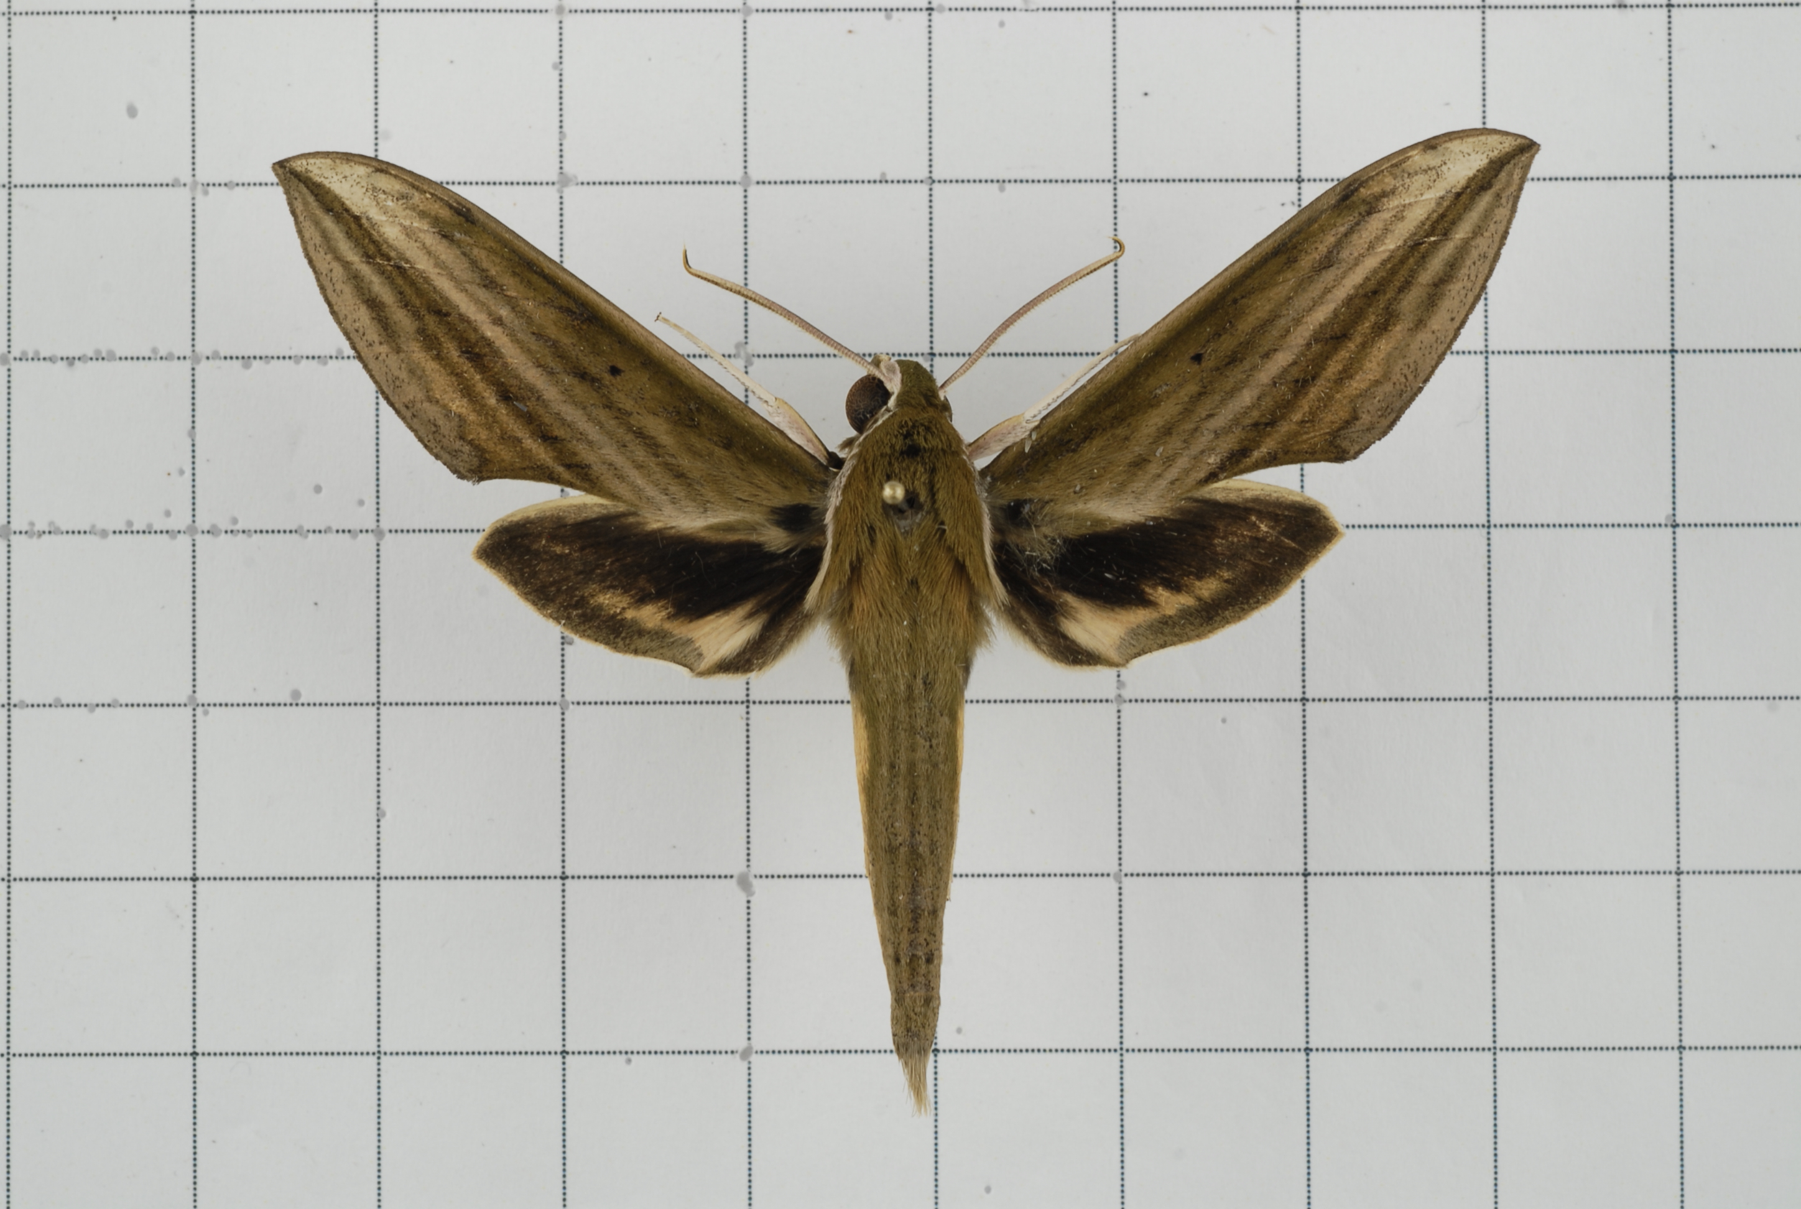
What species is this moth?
Cechetra minor
